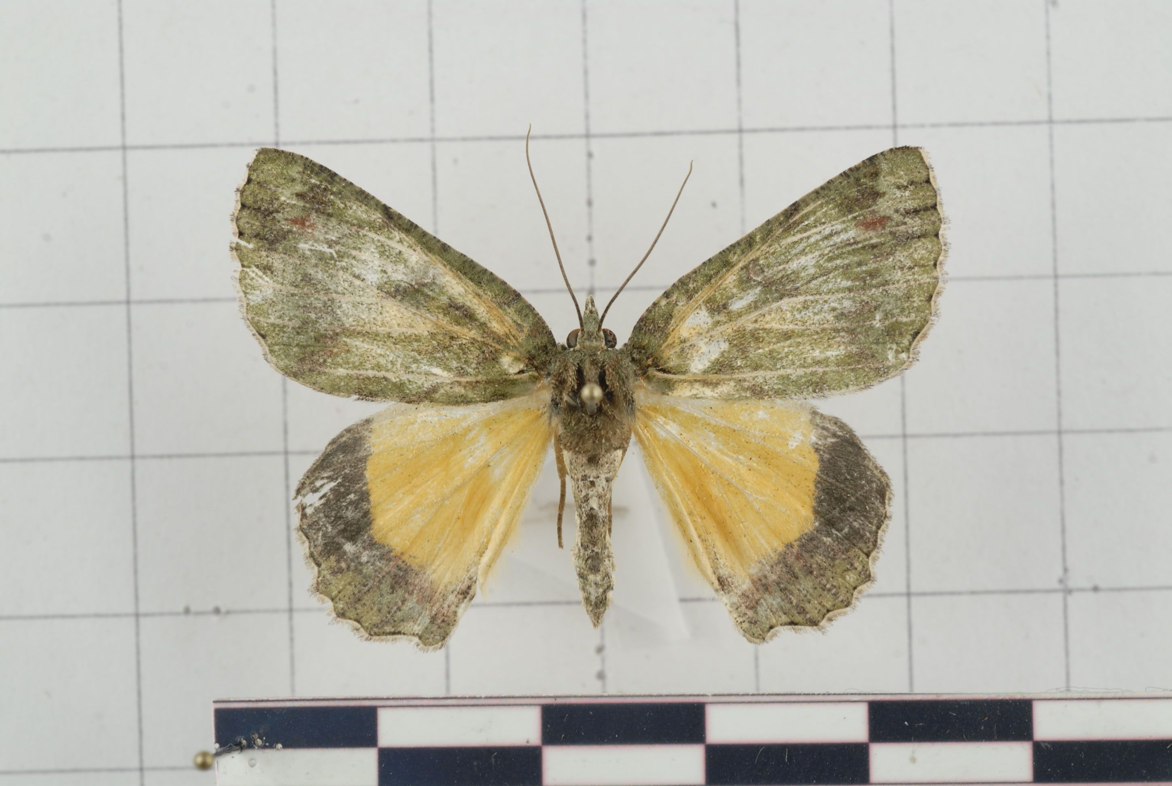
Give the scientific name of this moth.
Dindica polyphaenaria
